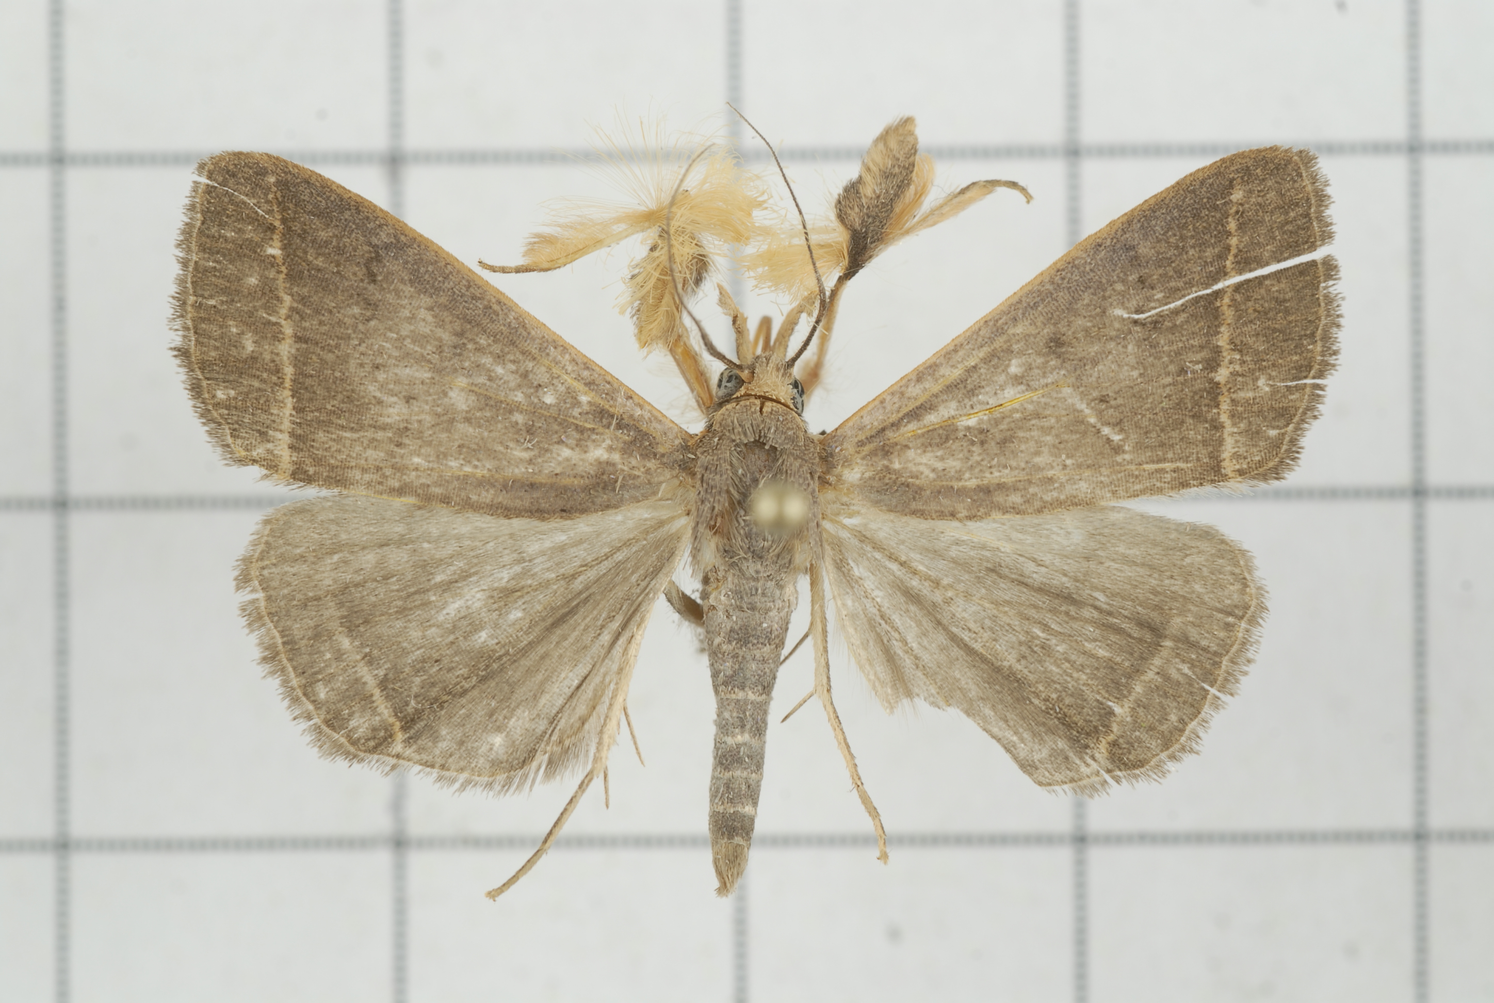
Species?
Simplicia cornicalis
